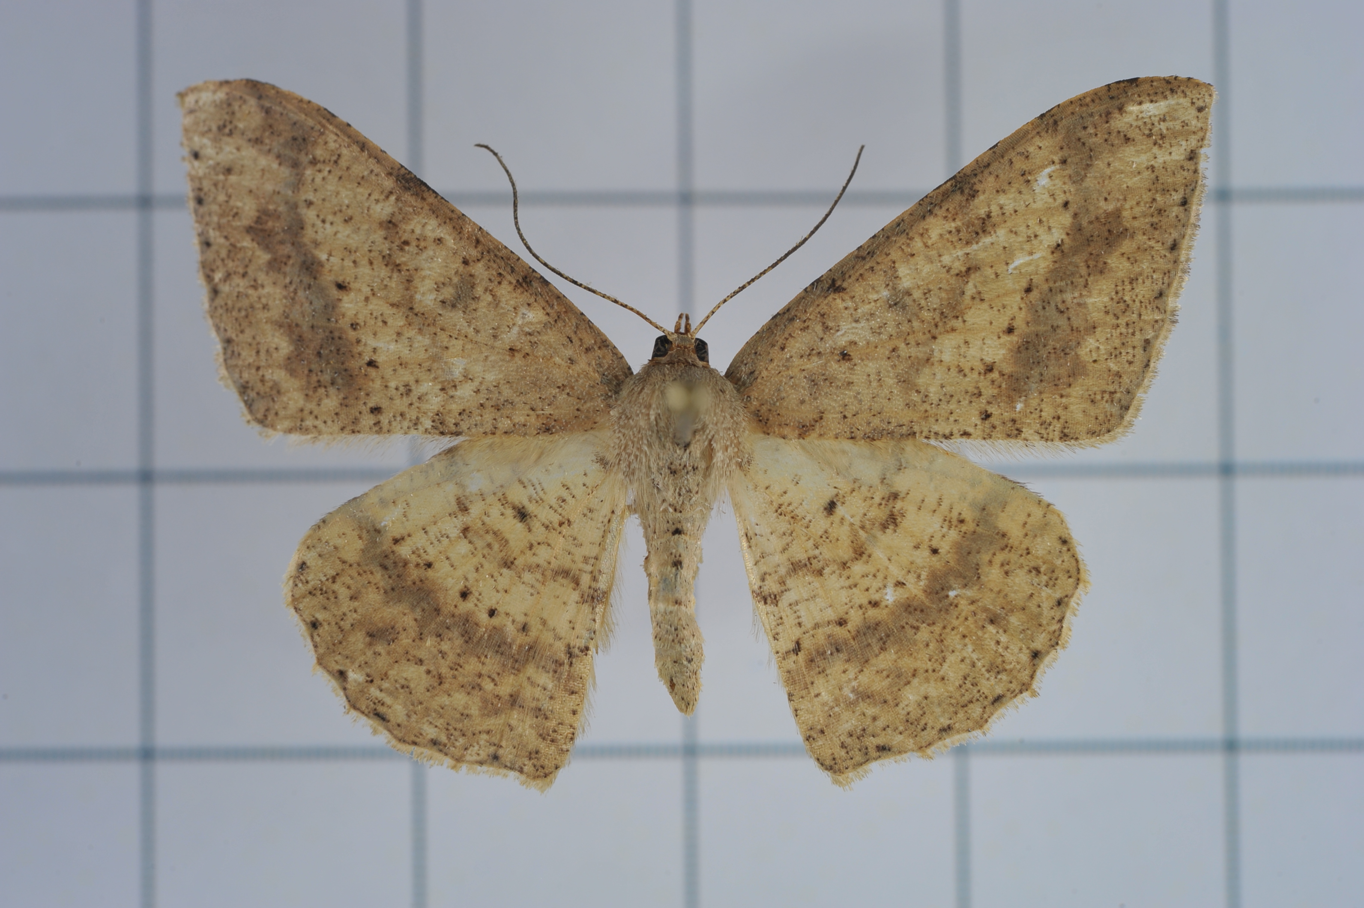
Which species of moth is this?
Luxiaria mitorrhaphes
